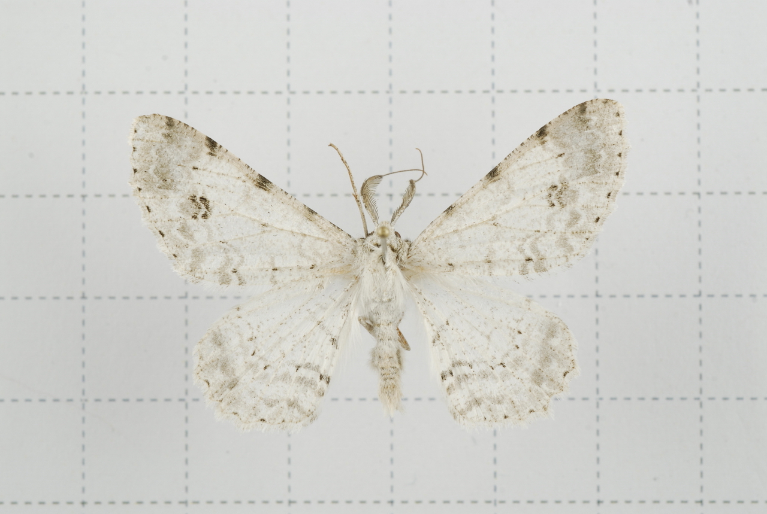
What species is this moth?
Lassaba parvalbidaria parvalbidaria
